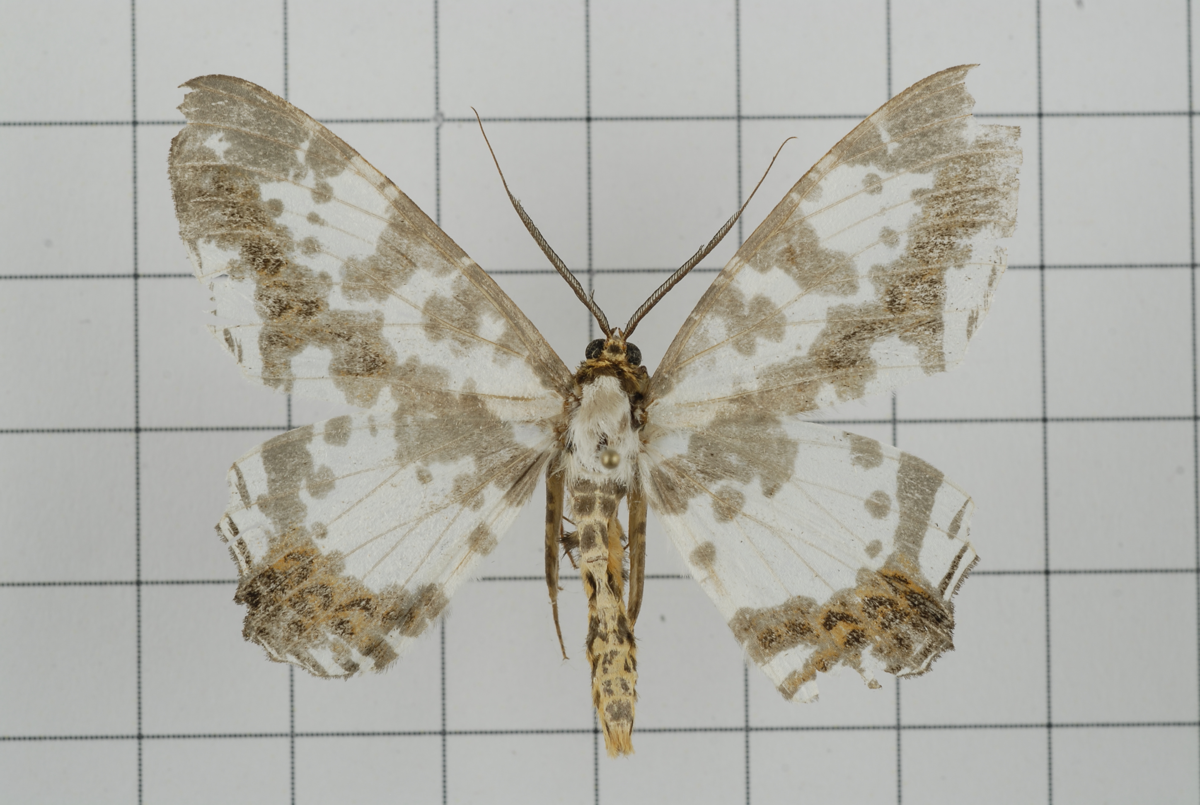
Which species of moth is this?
Chorodna moorei
